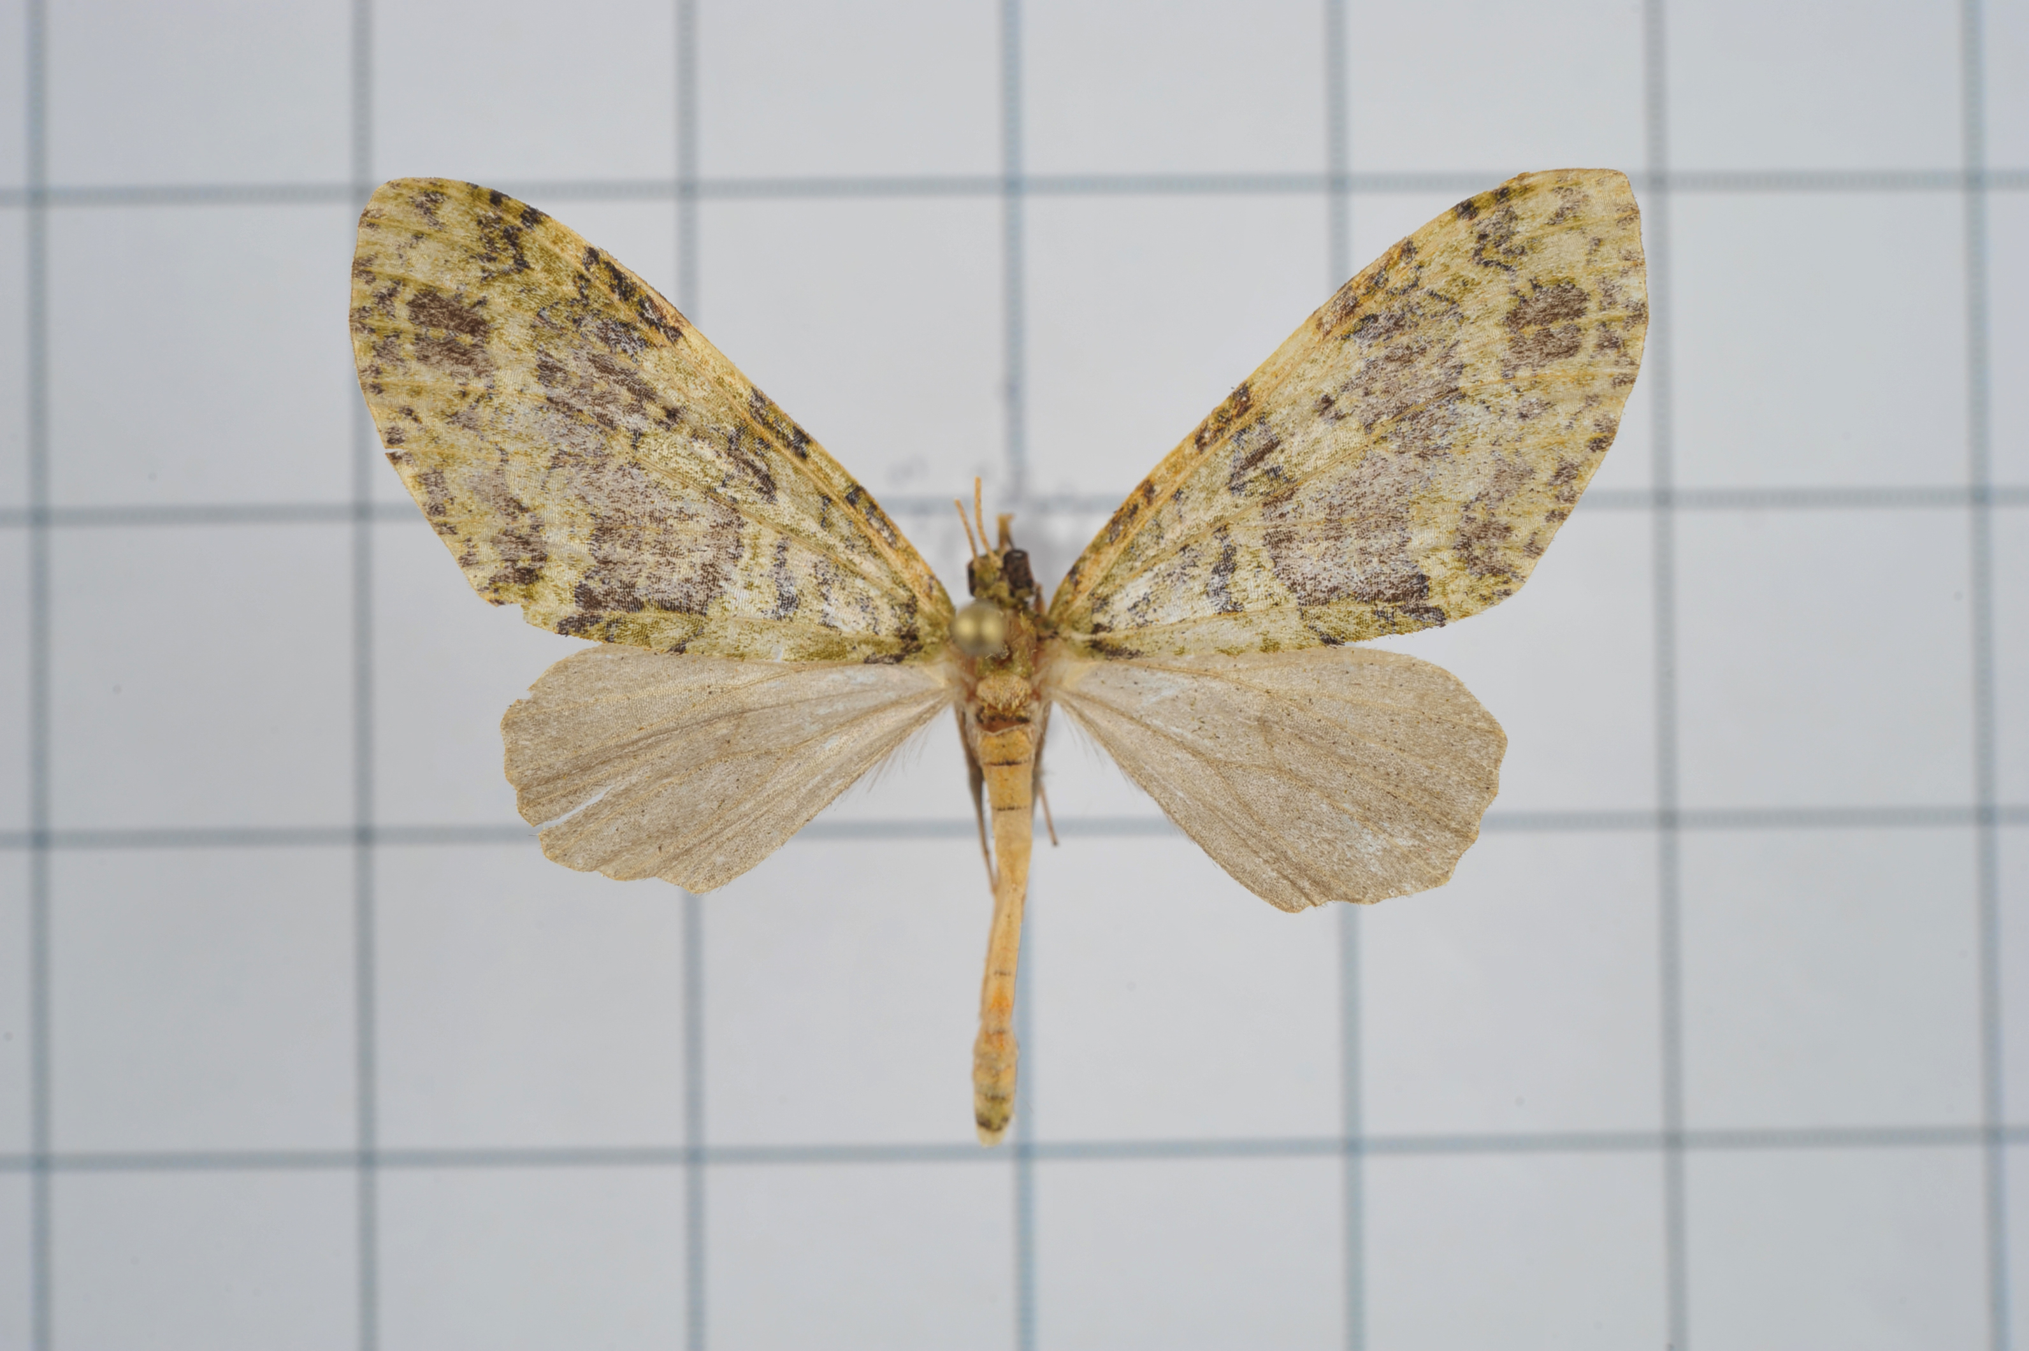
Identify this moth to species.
Hypocometa clauda
